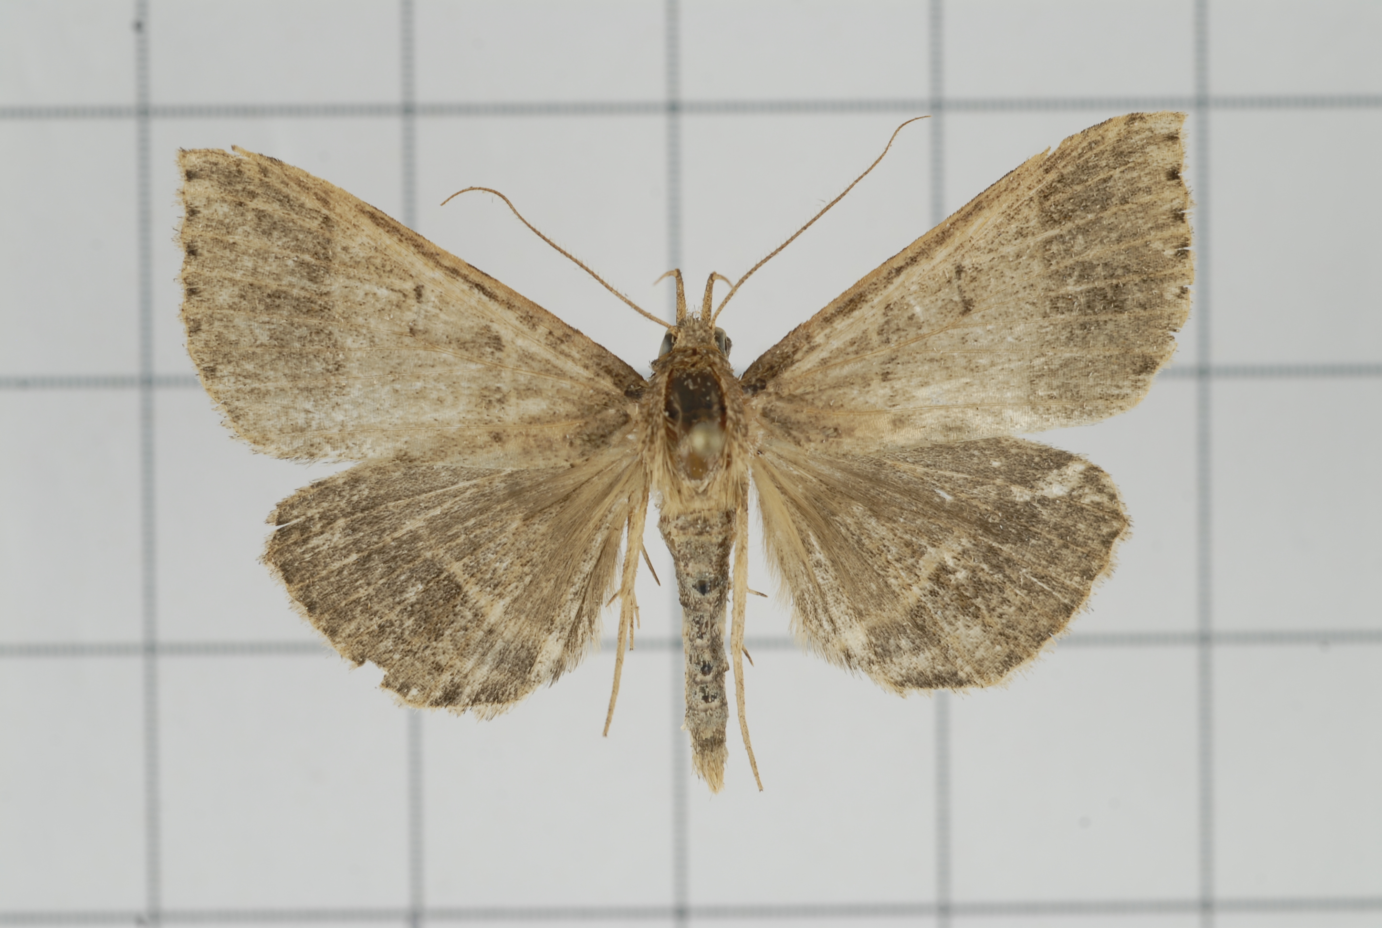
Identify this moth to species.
Bertula parallela
